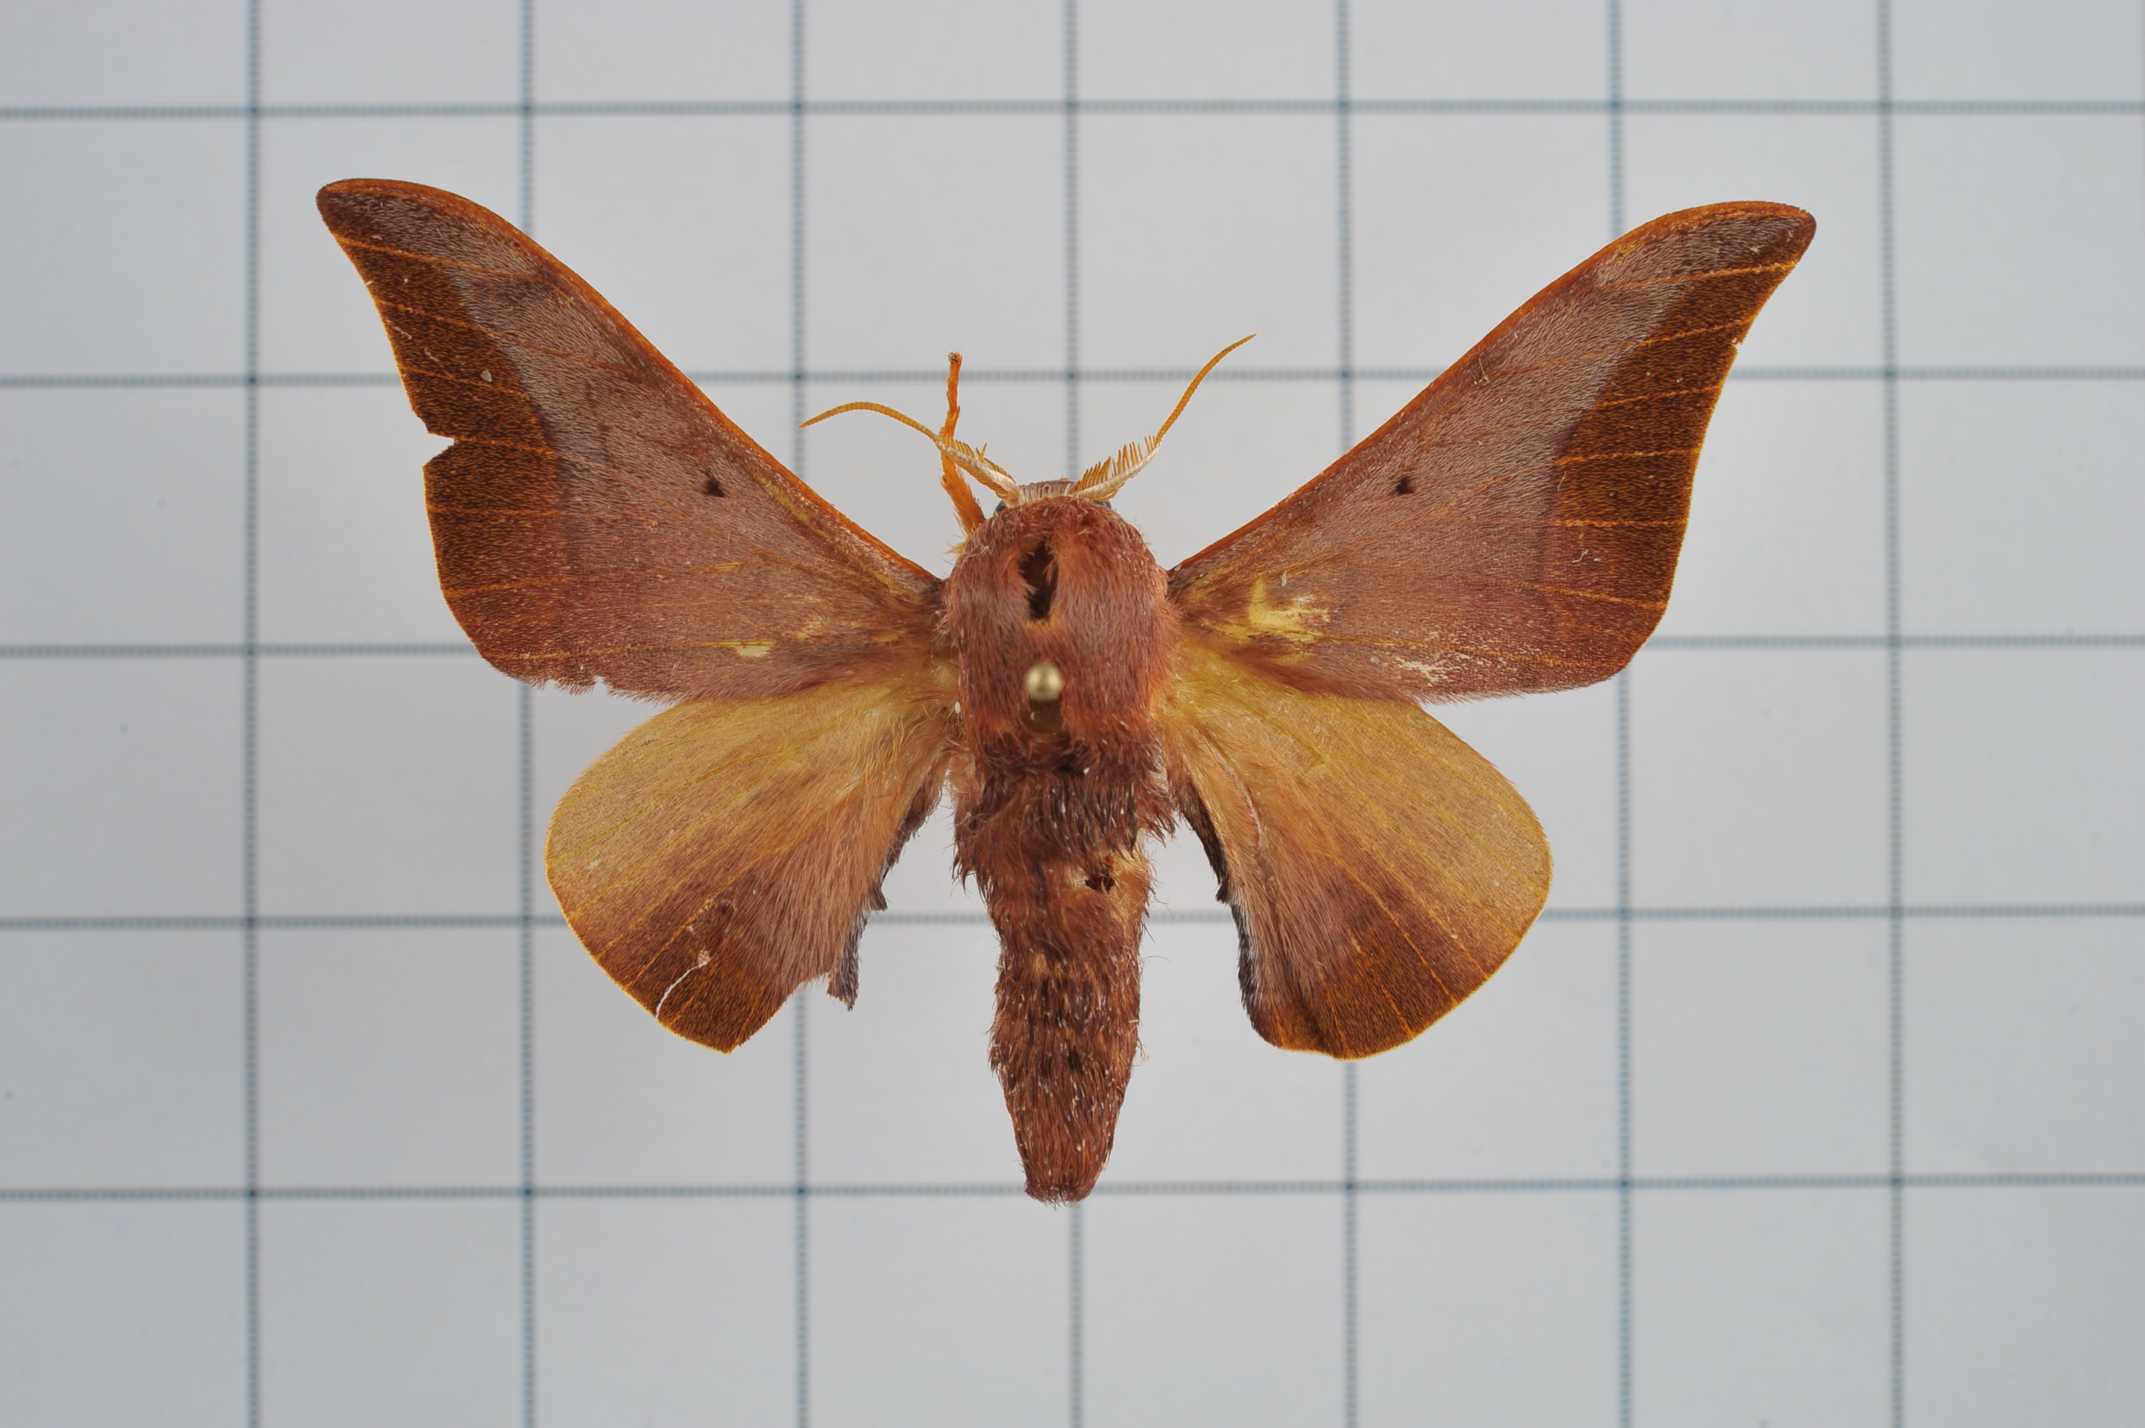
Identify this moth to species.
Comparmustilia gerontica
